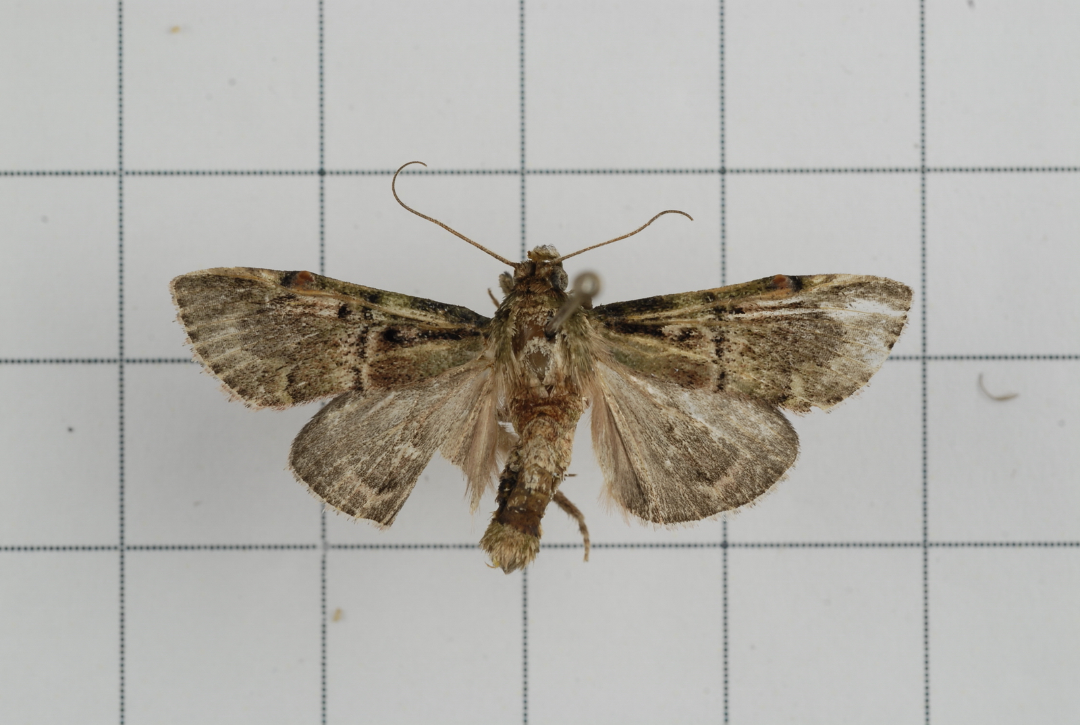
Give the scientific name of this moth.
Locastra muscosalis
